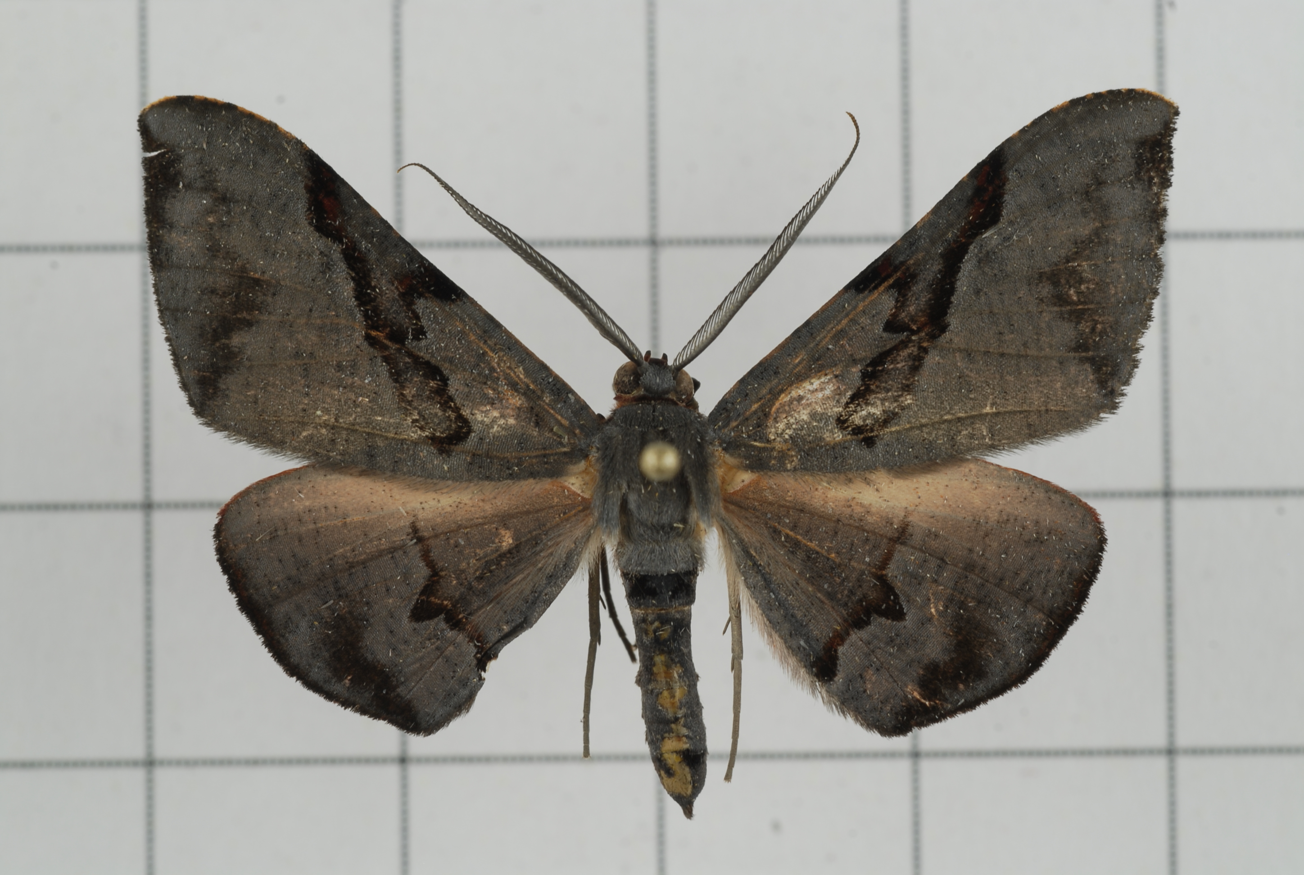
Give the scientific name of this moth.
Hypochrosis baenzigeri
